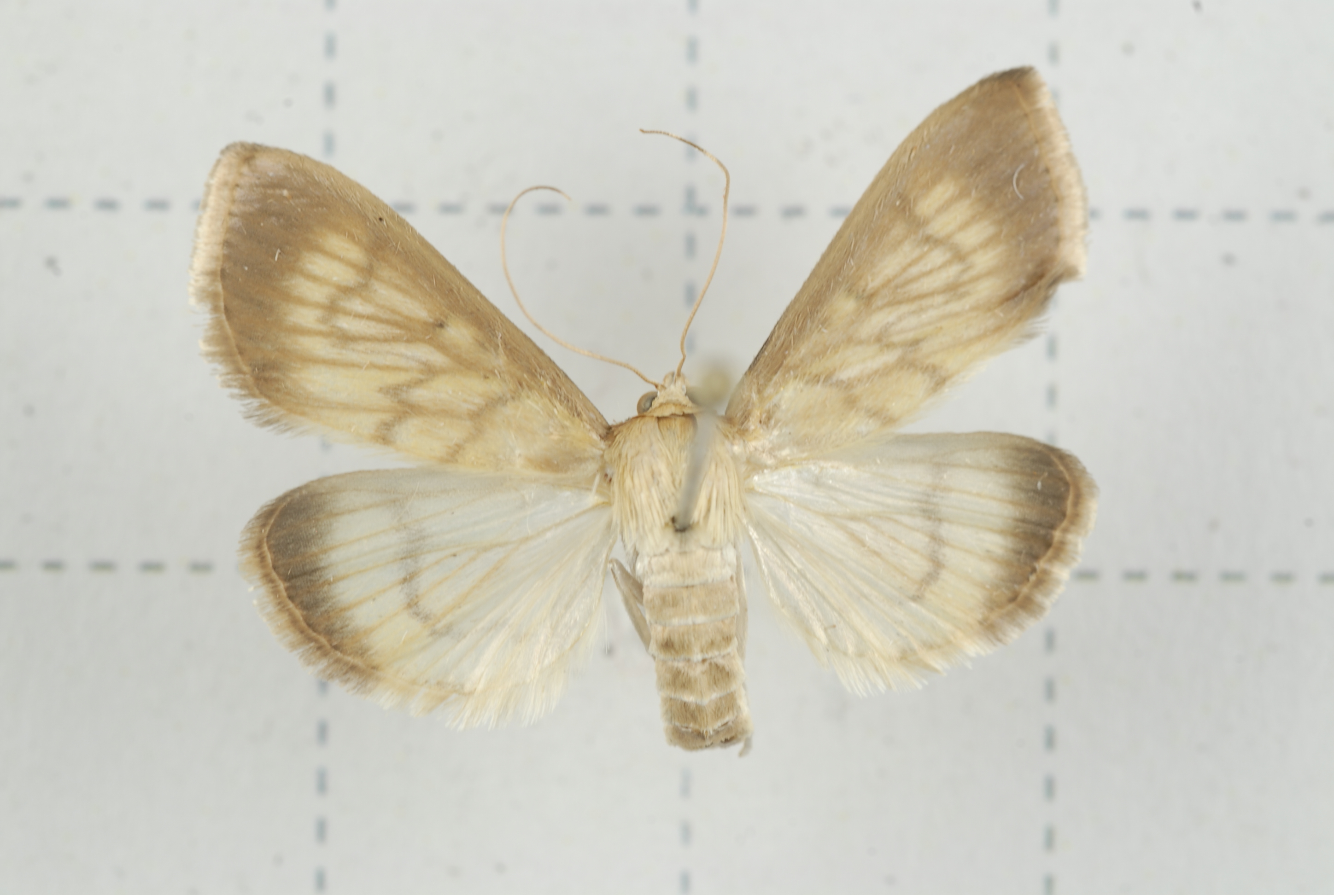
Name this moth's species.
Crypsiptya coclesalis
